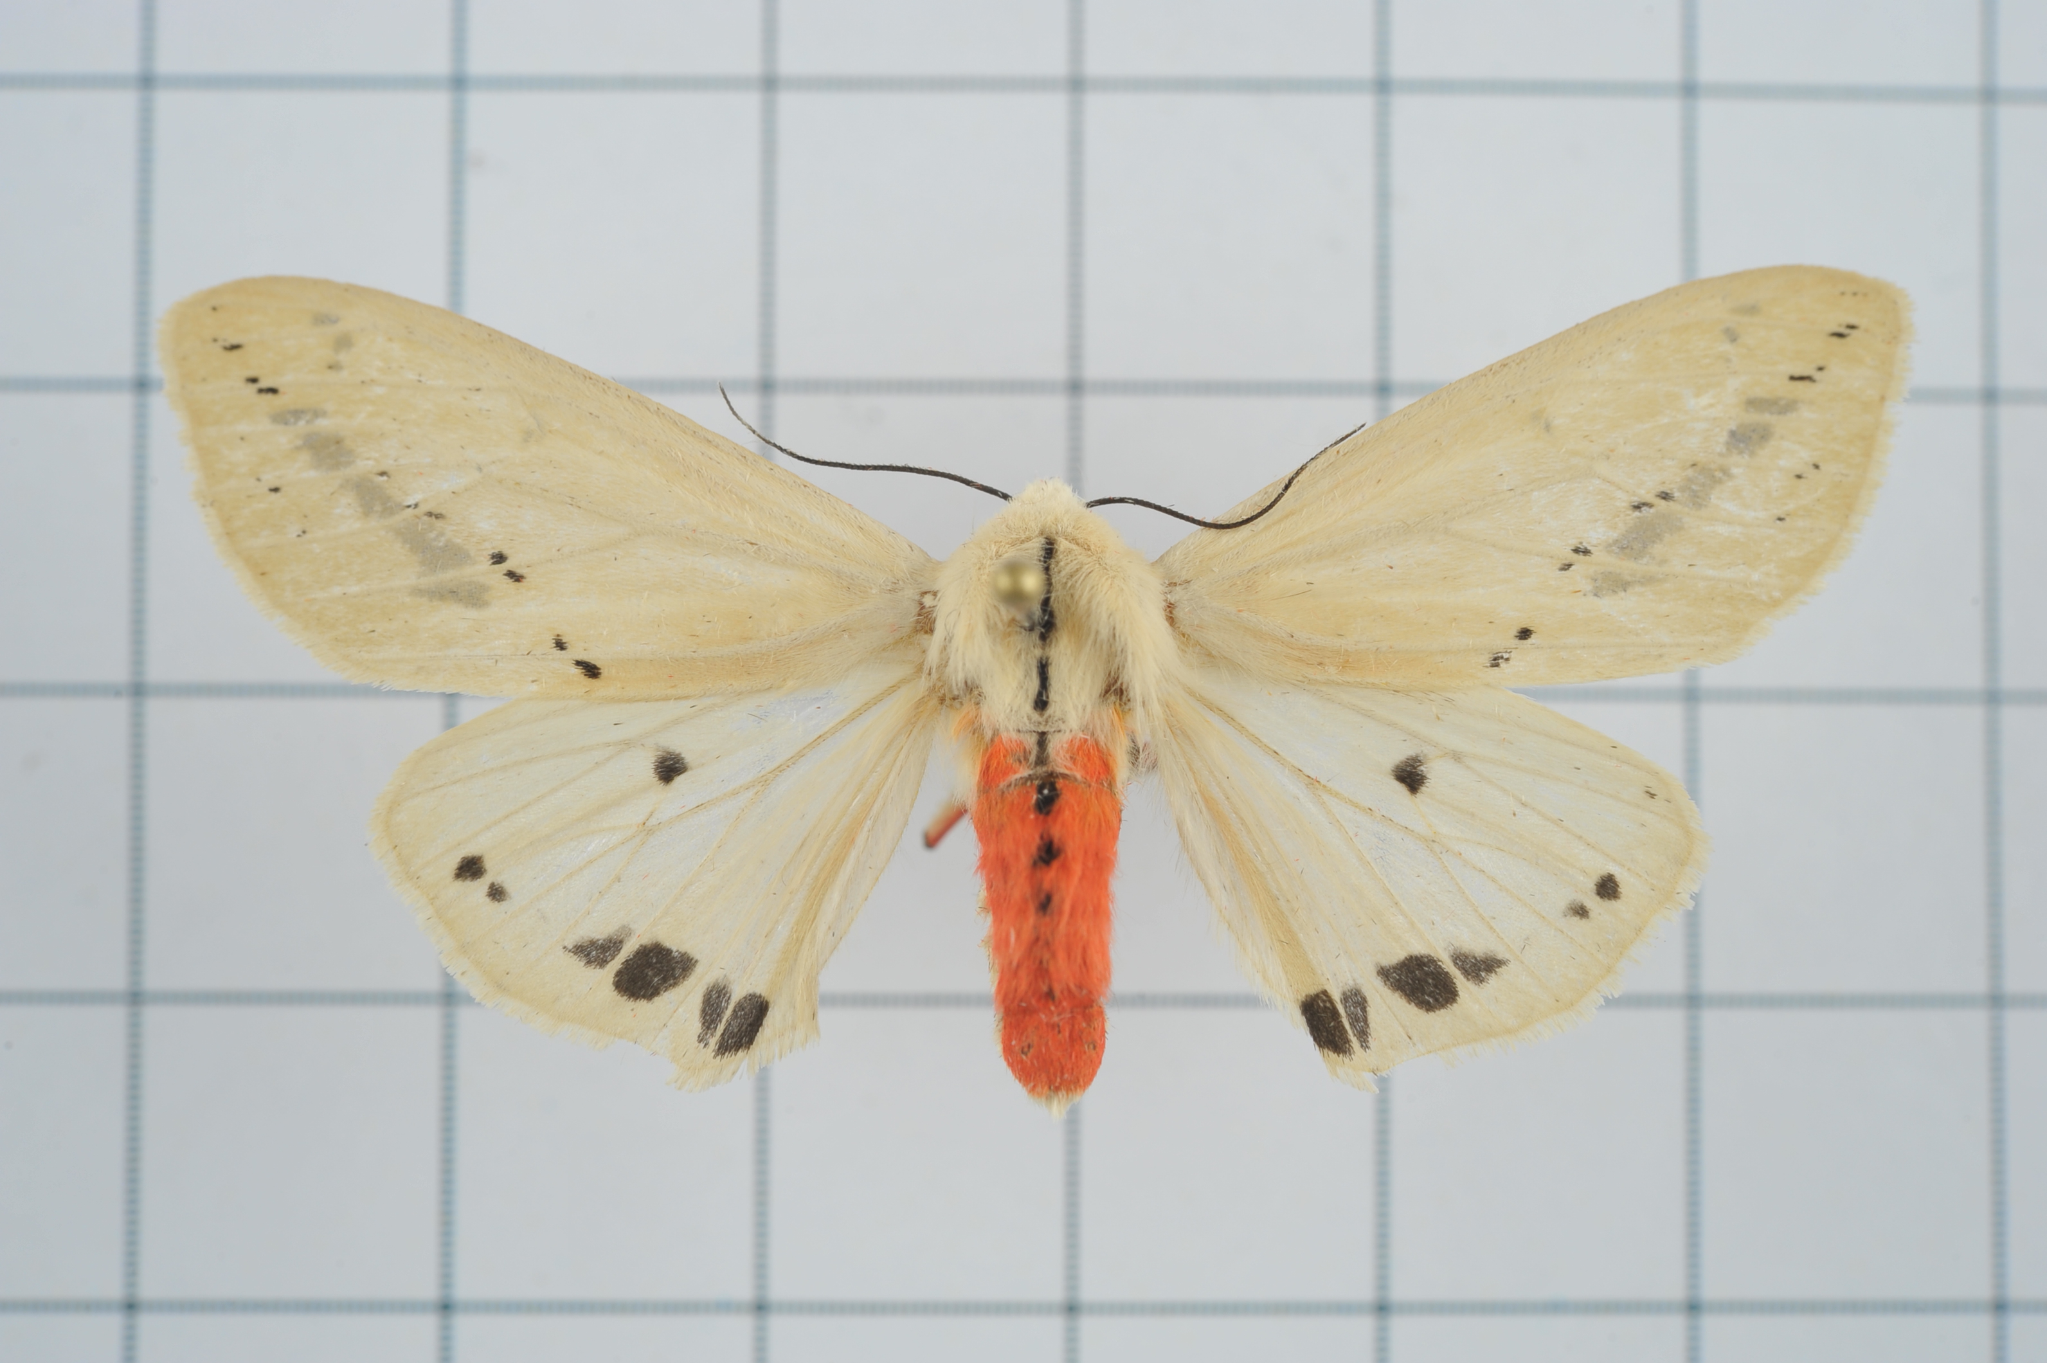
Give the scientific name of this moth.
Spilarctia sagittifera taiwanensis
